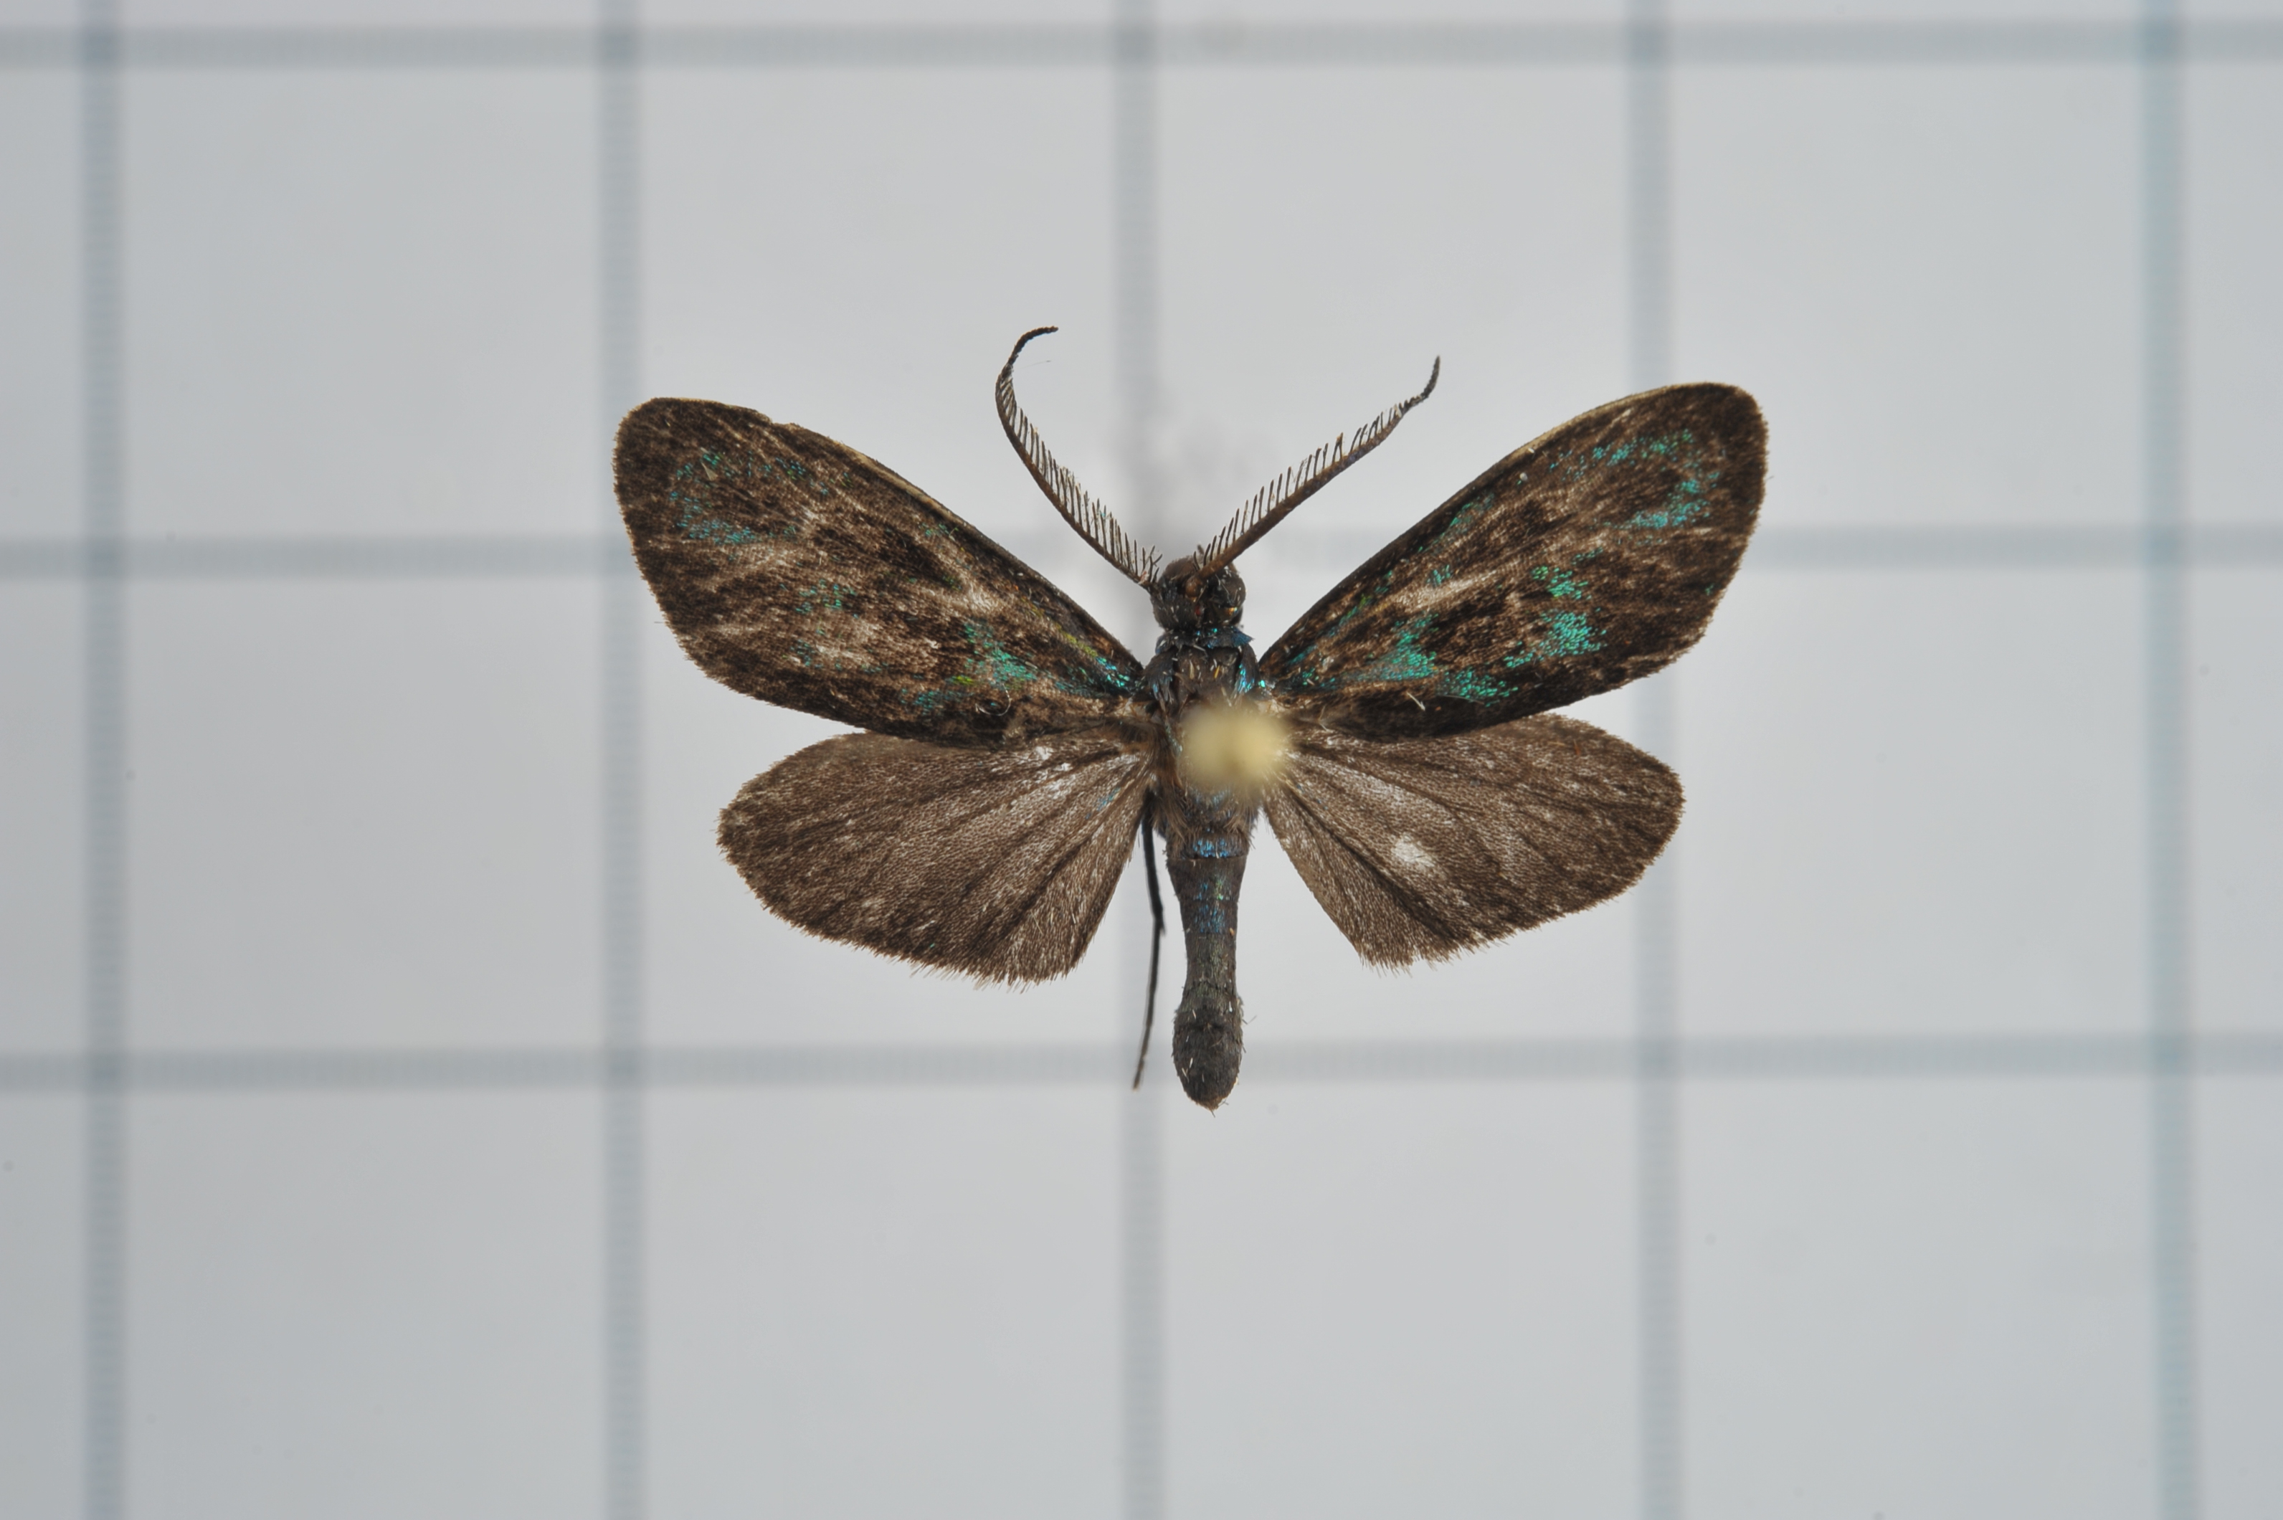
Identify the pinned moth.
Clelea formosana simplicior
